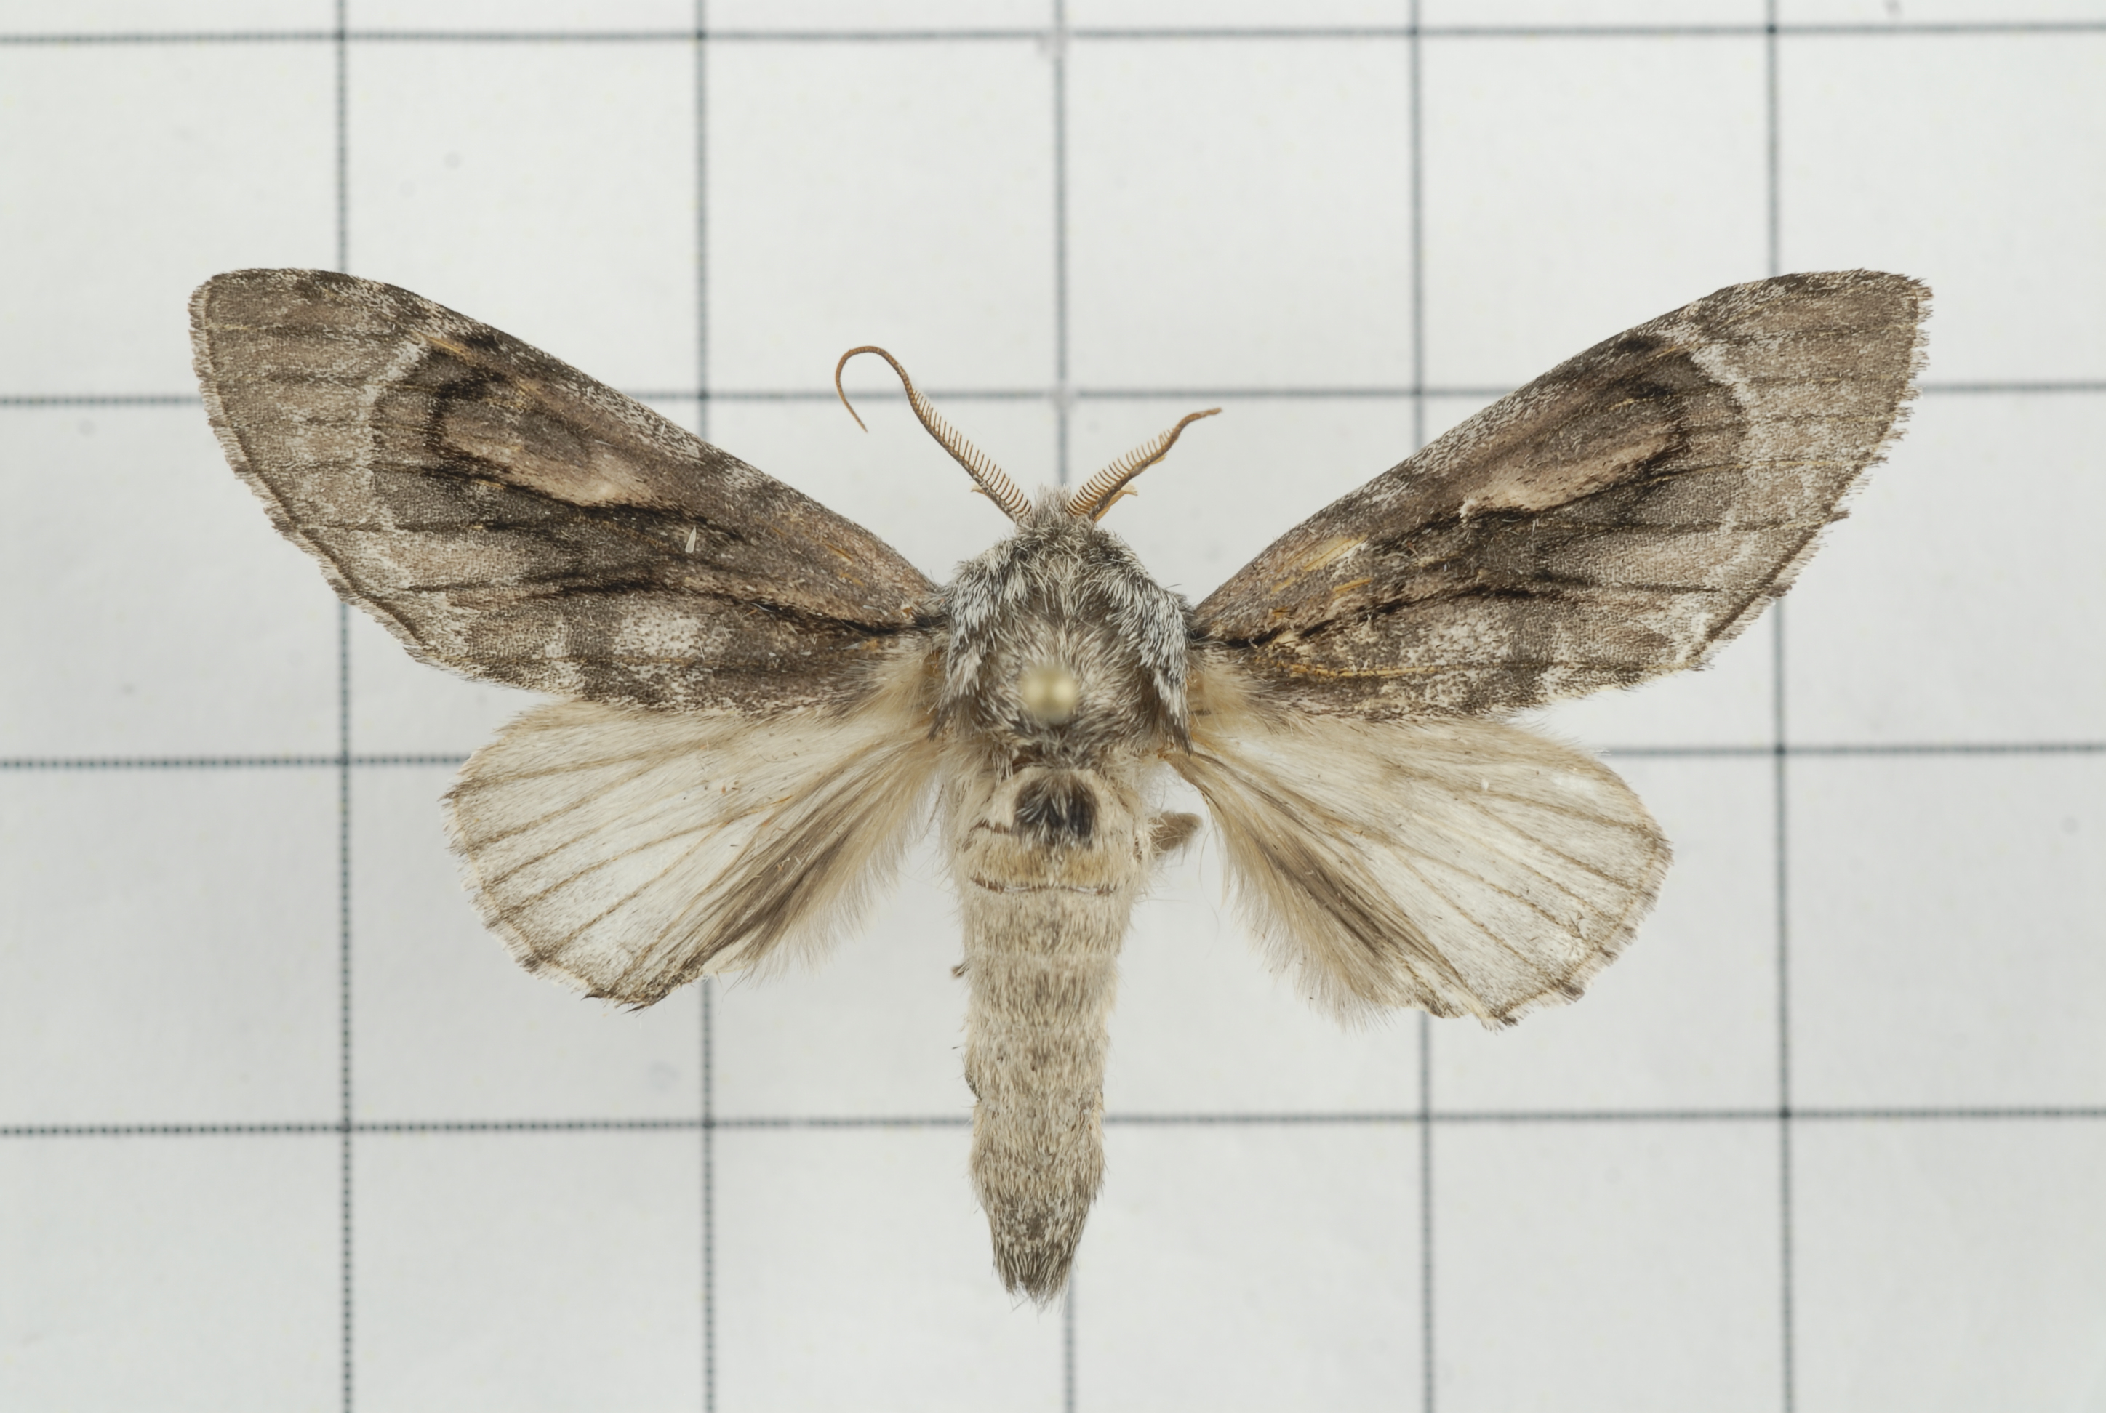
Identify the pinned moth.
Fentonia baibarana
